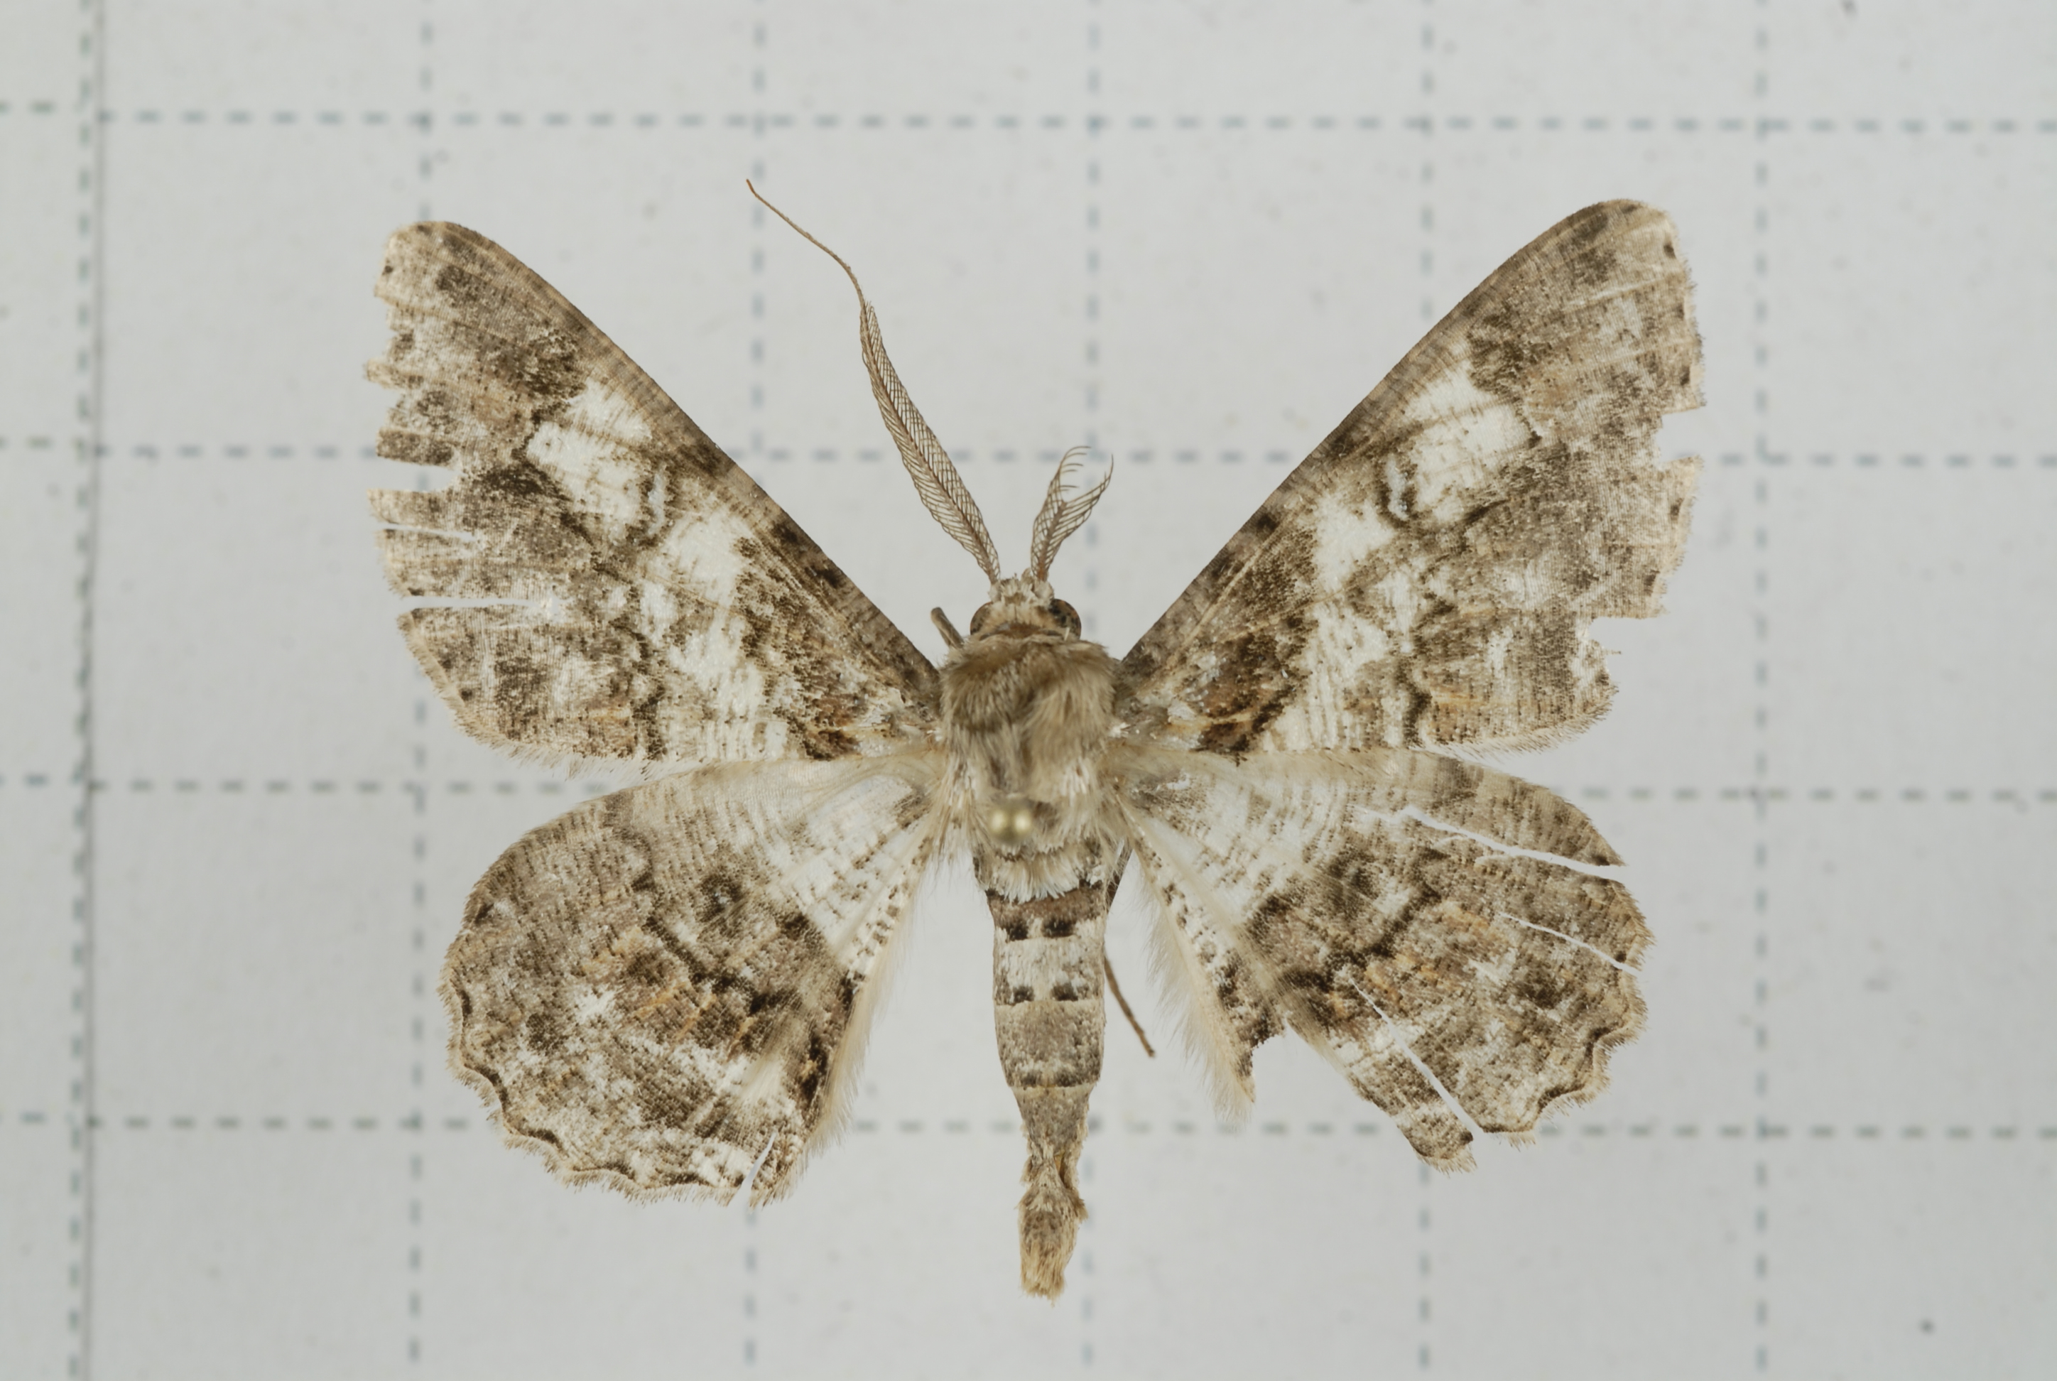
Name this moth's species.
Cleora fraterna
